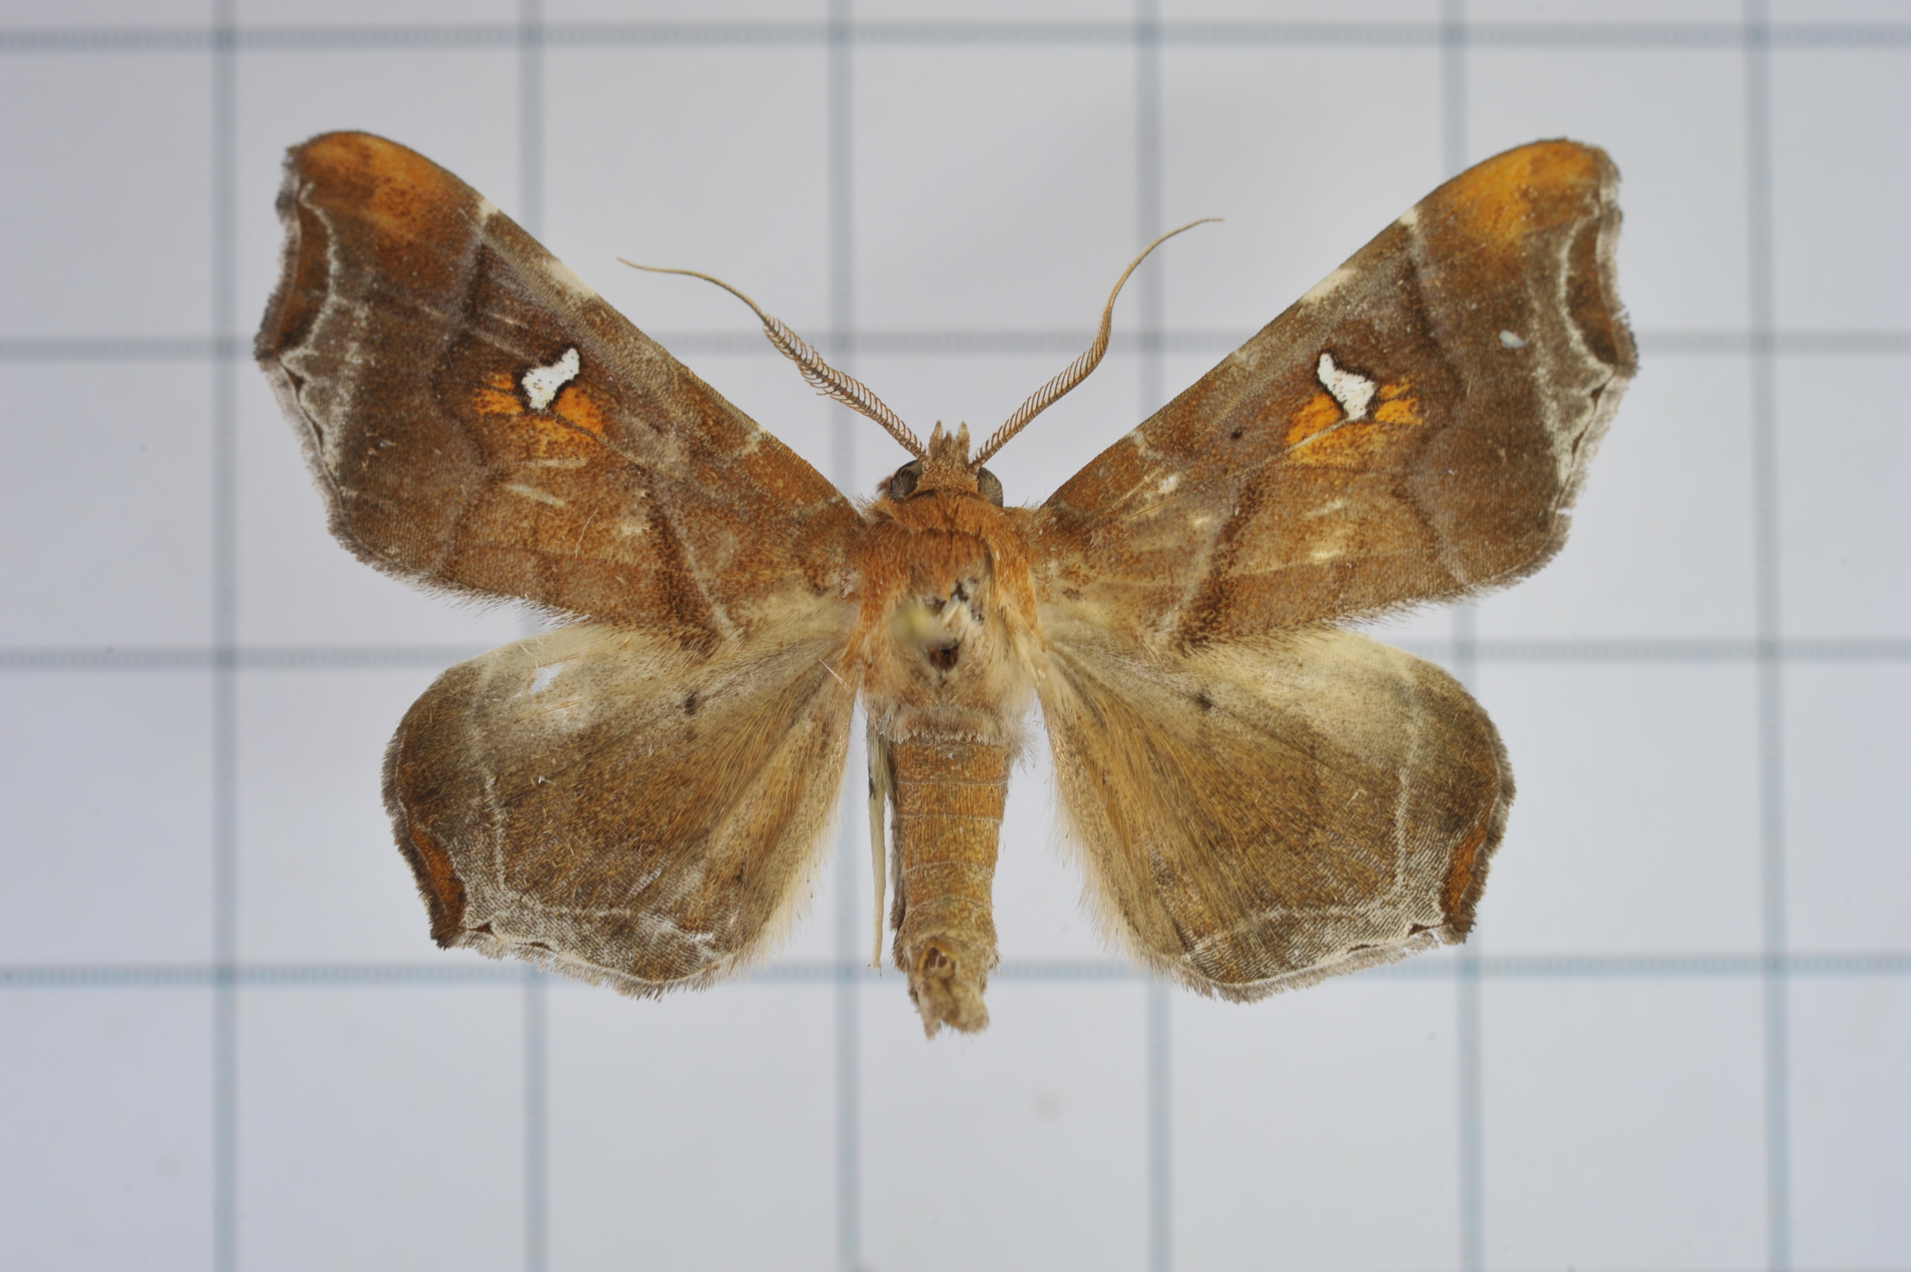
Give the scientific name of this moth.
Episparis taiwana
